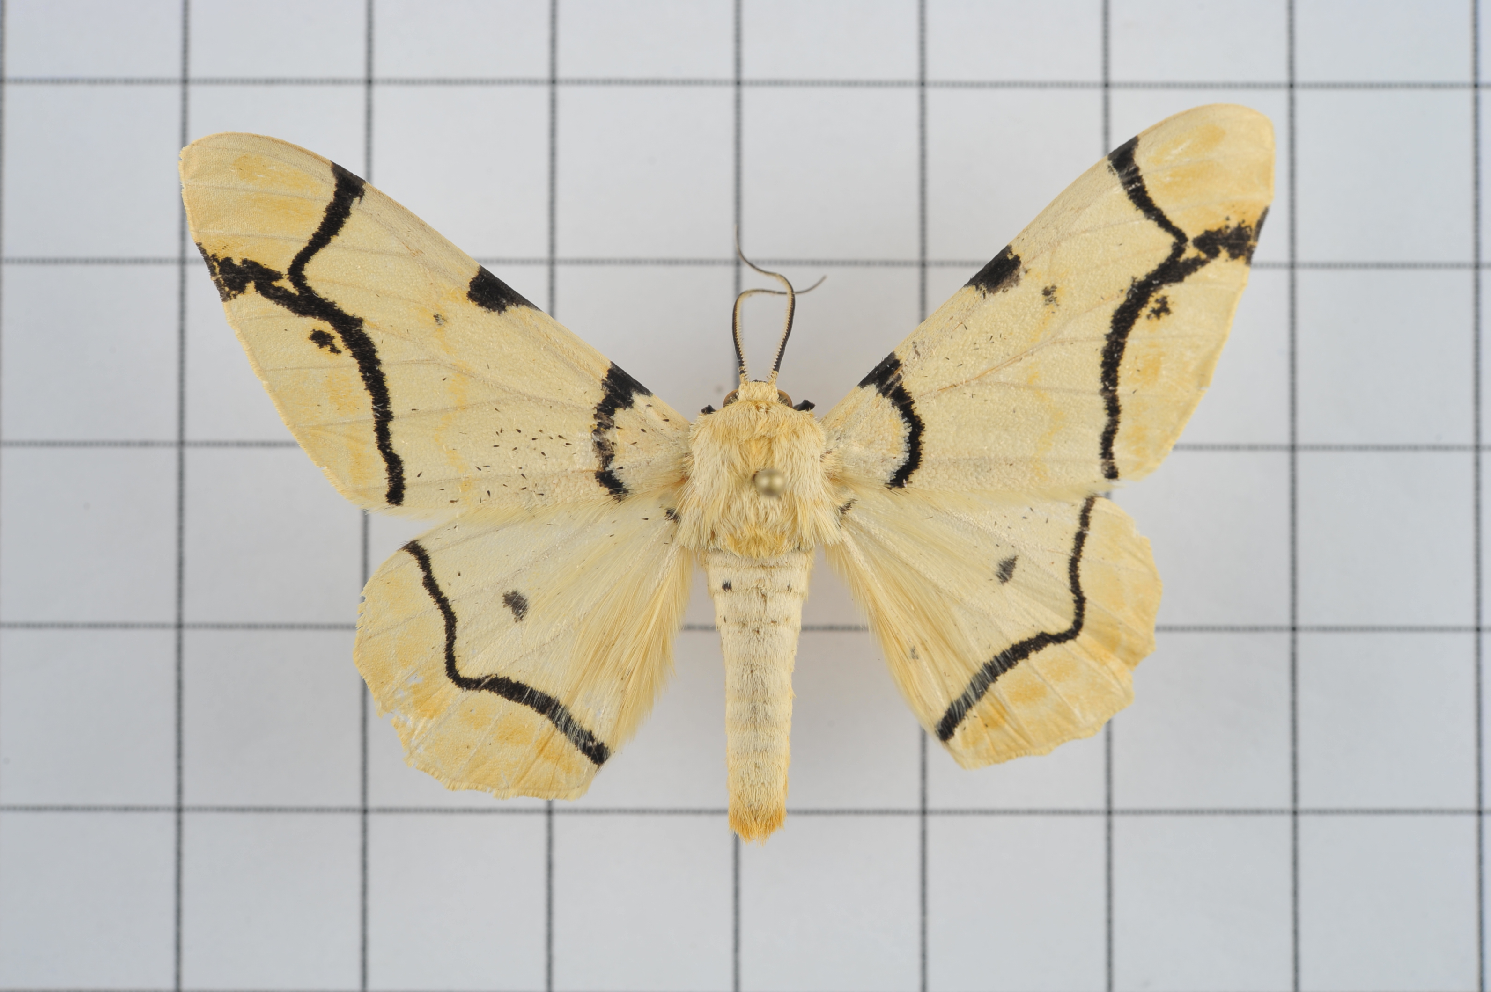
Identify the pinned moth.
Biston perclara
